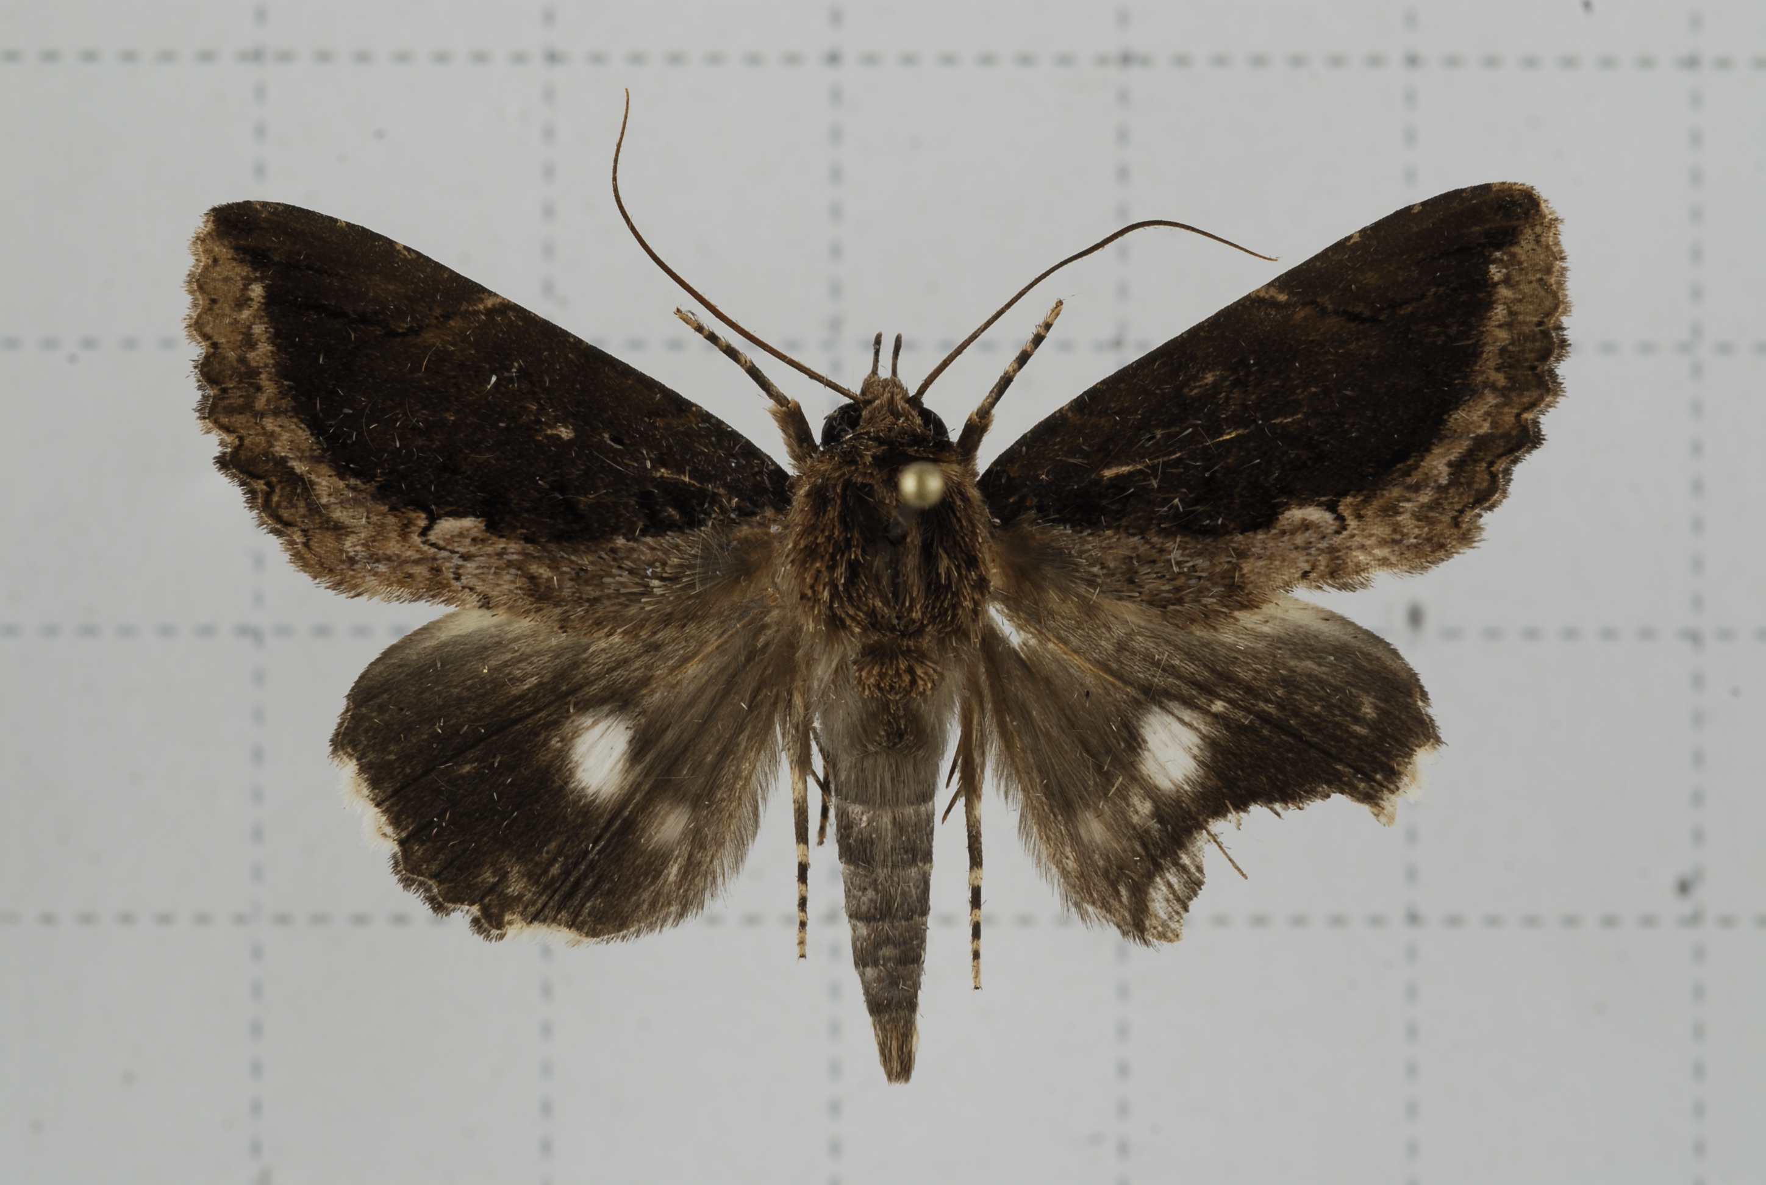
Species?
Ercheia cyllaria
